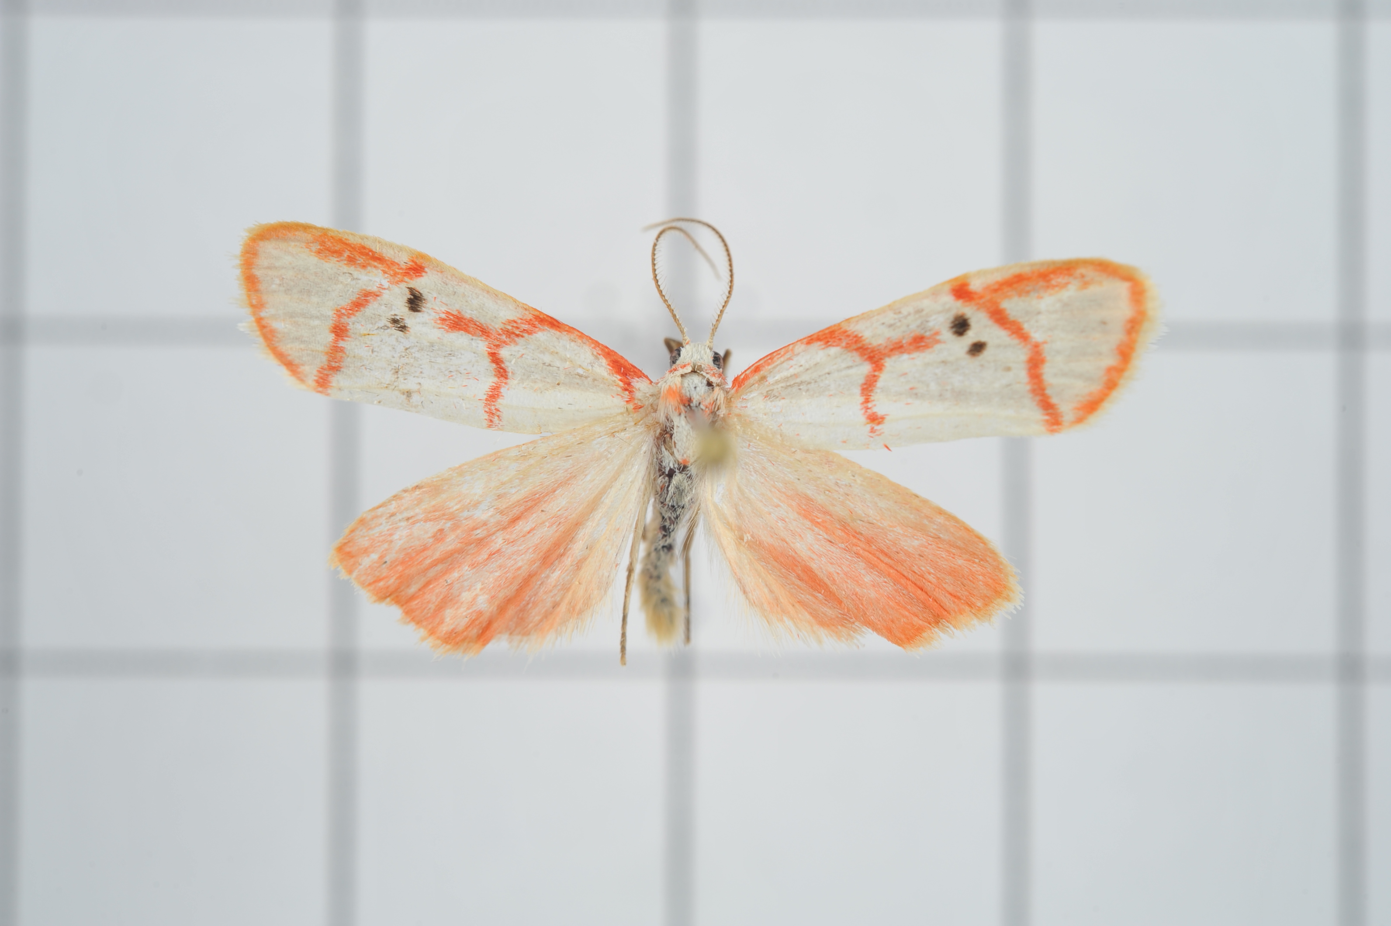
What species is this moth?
Cyana sanguinea
